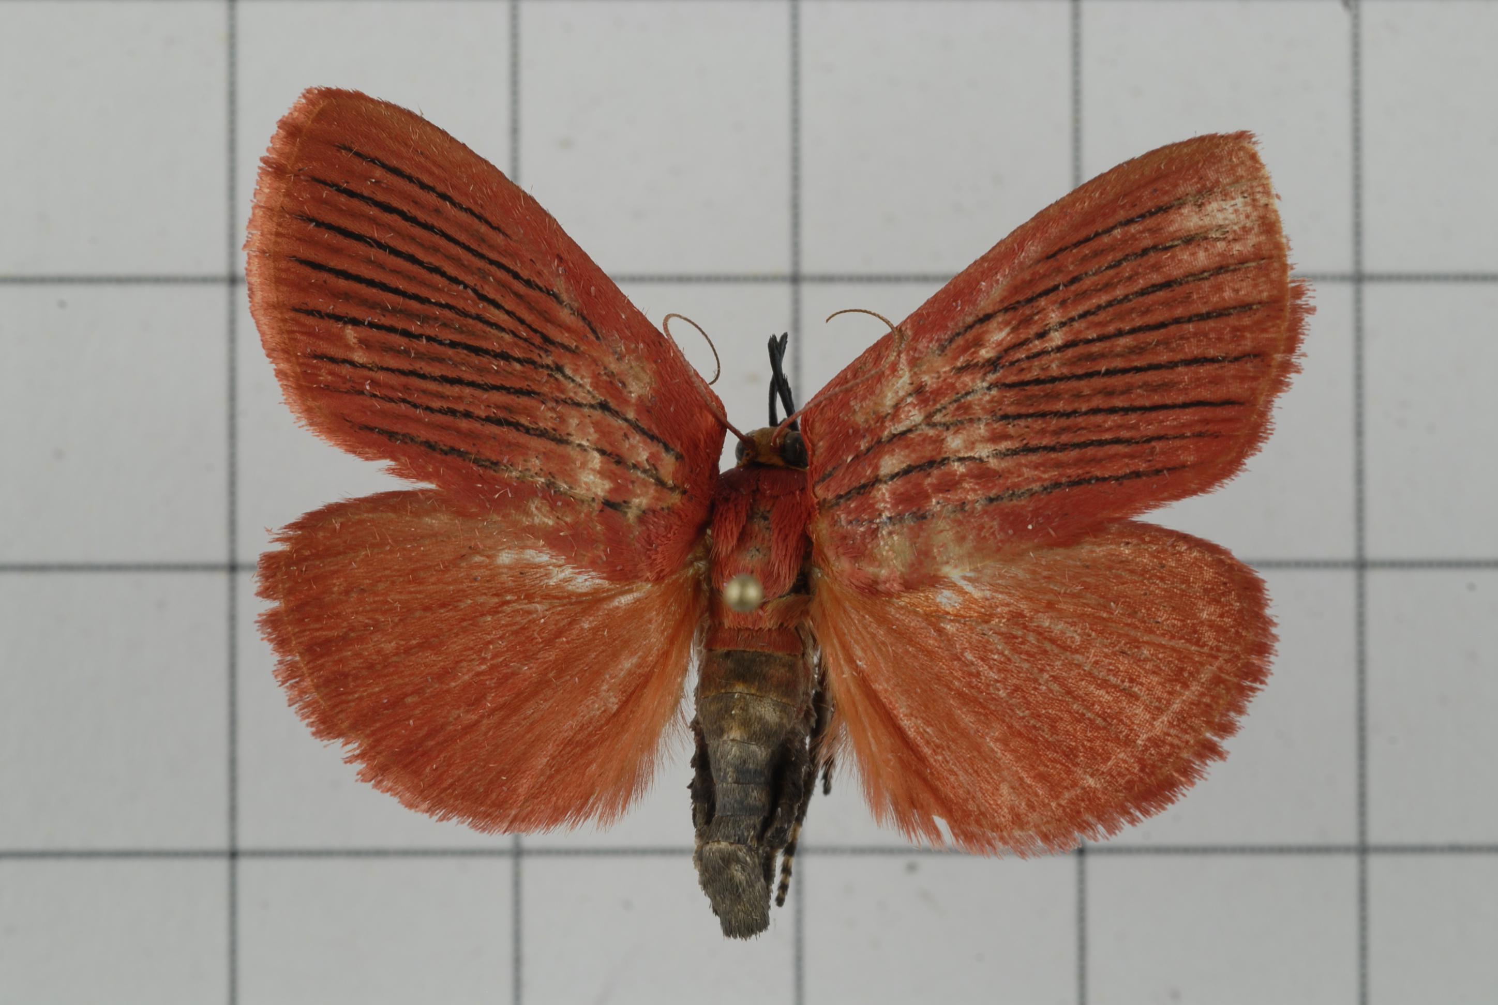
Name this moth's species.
Arctioblepsis rubida
